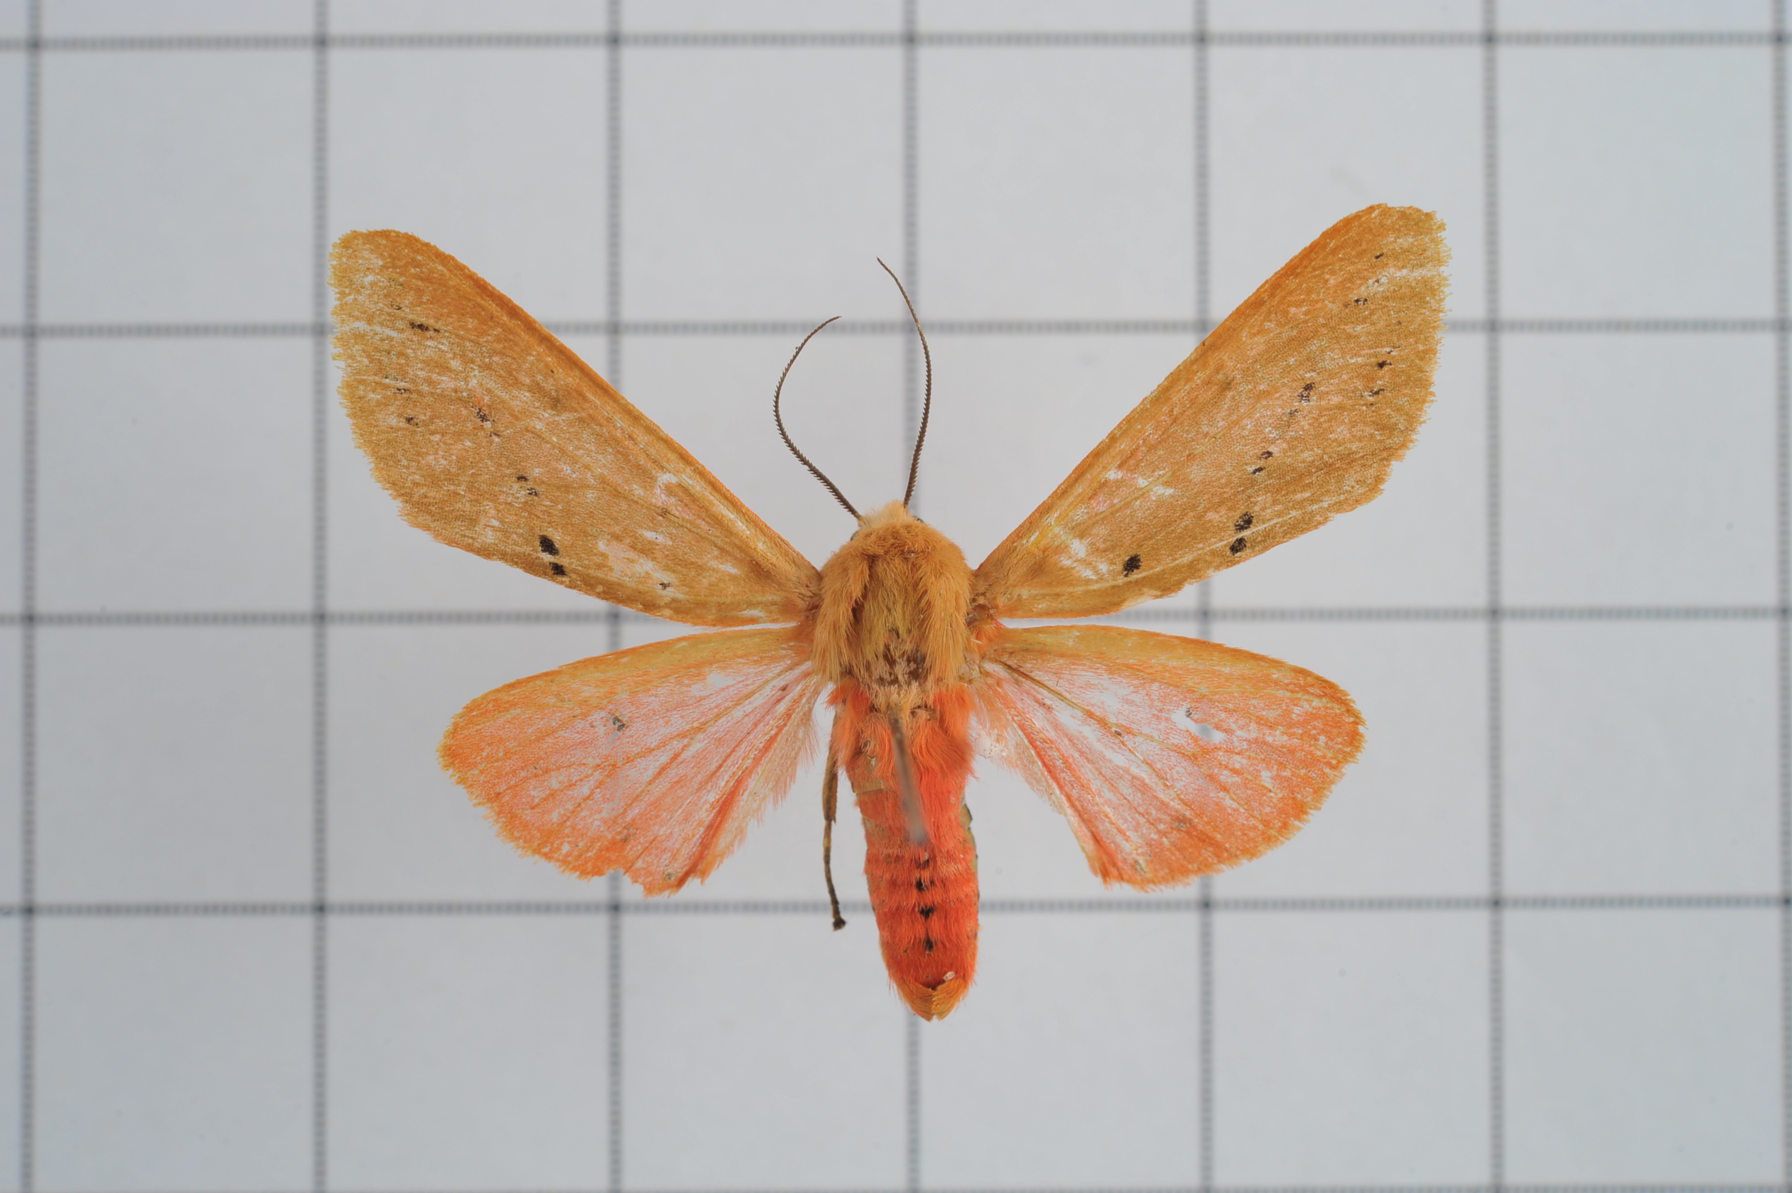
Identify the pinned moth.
Spilarctia wilemani
